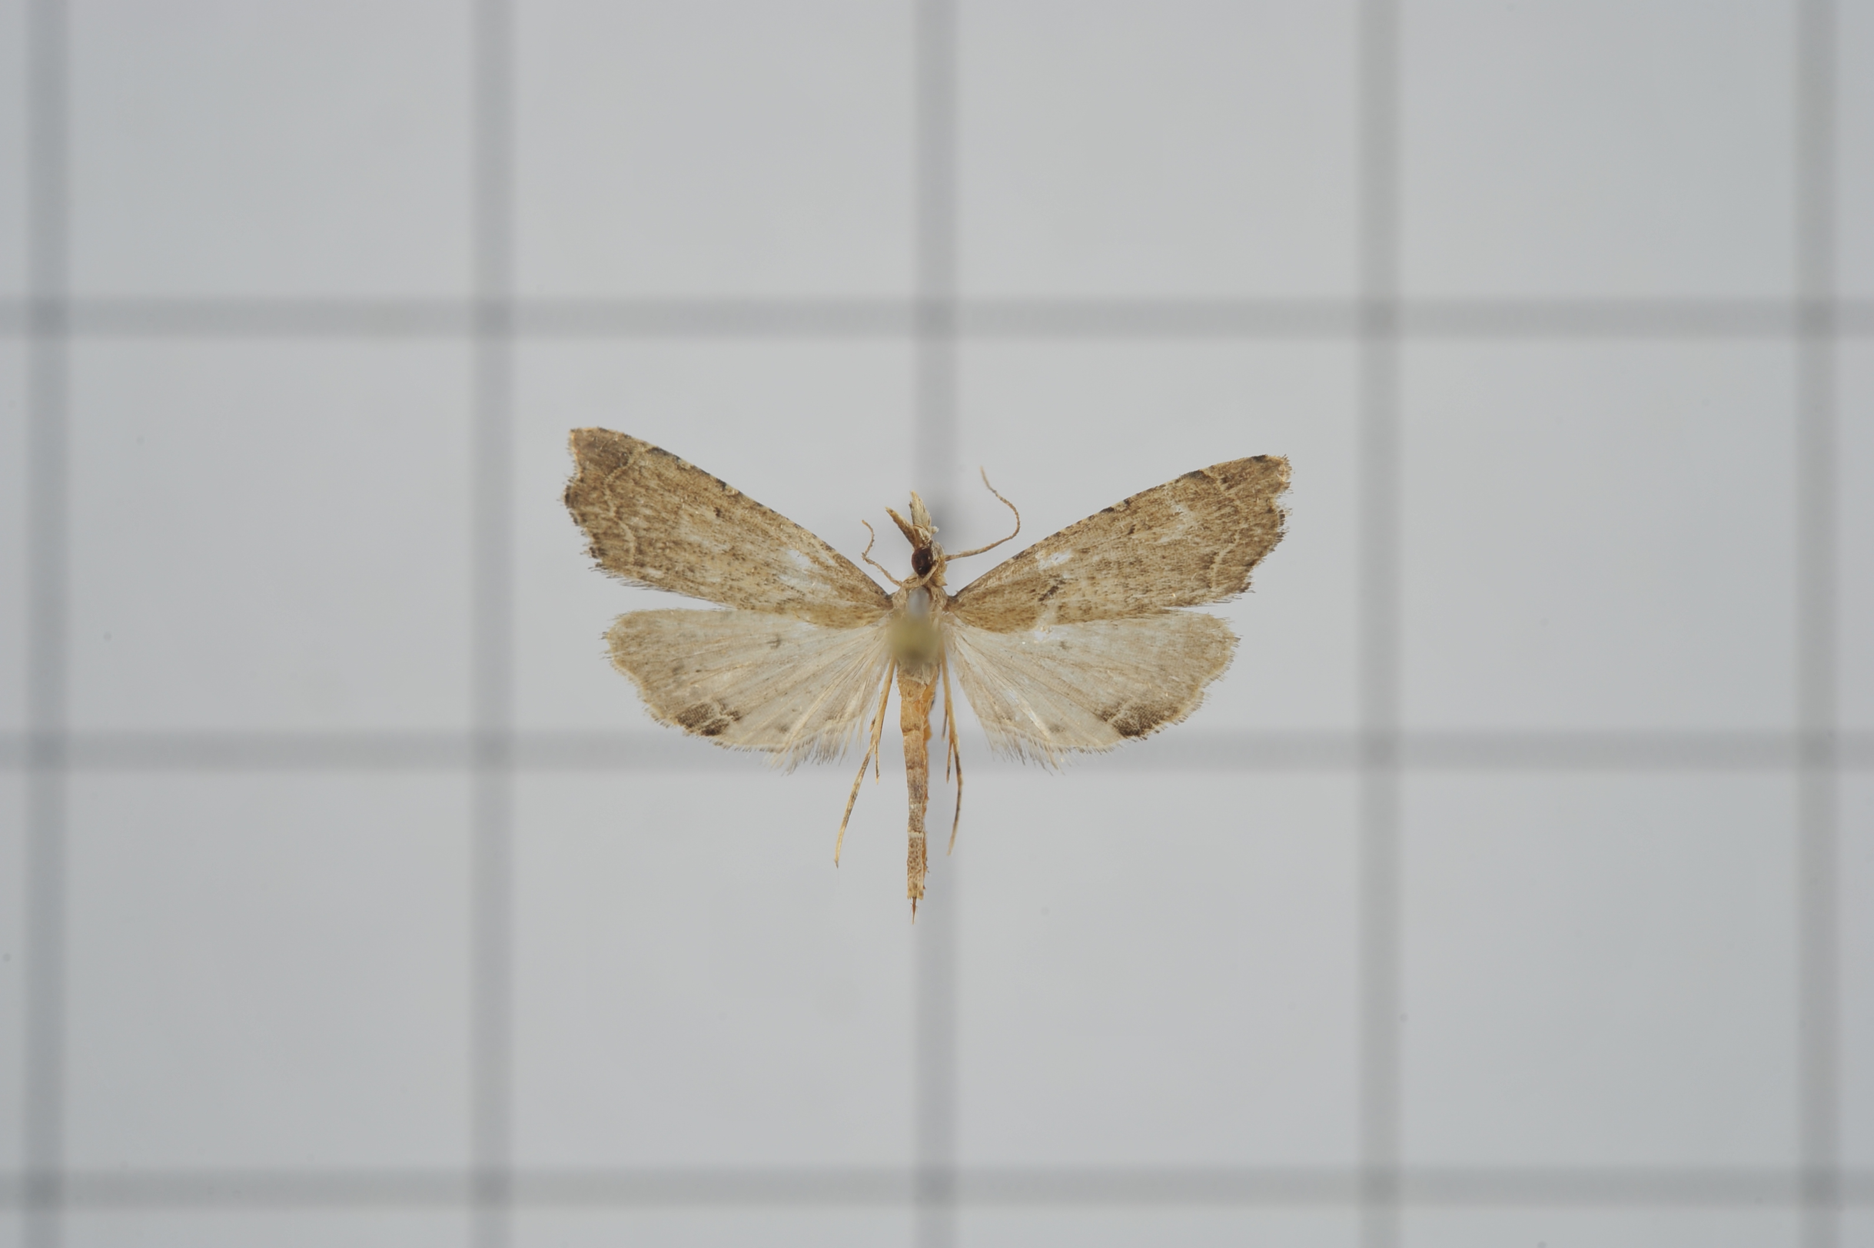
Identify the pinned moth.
Diplopseustis perieresalis
